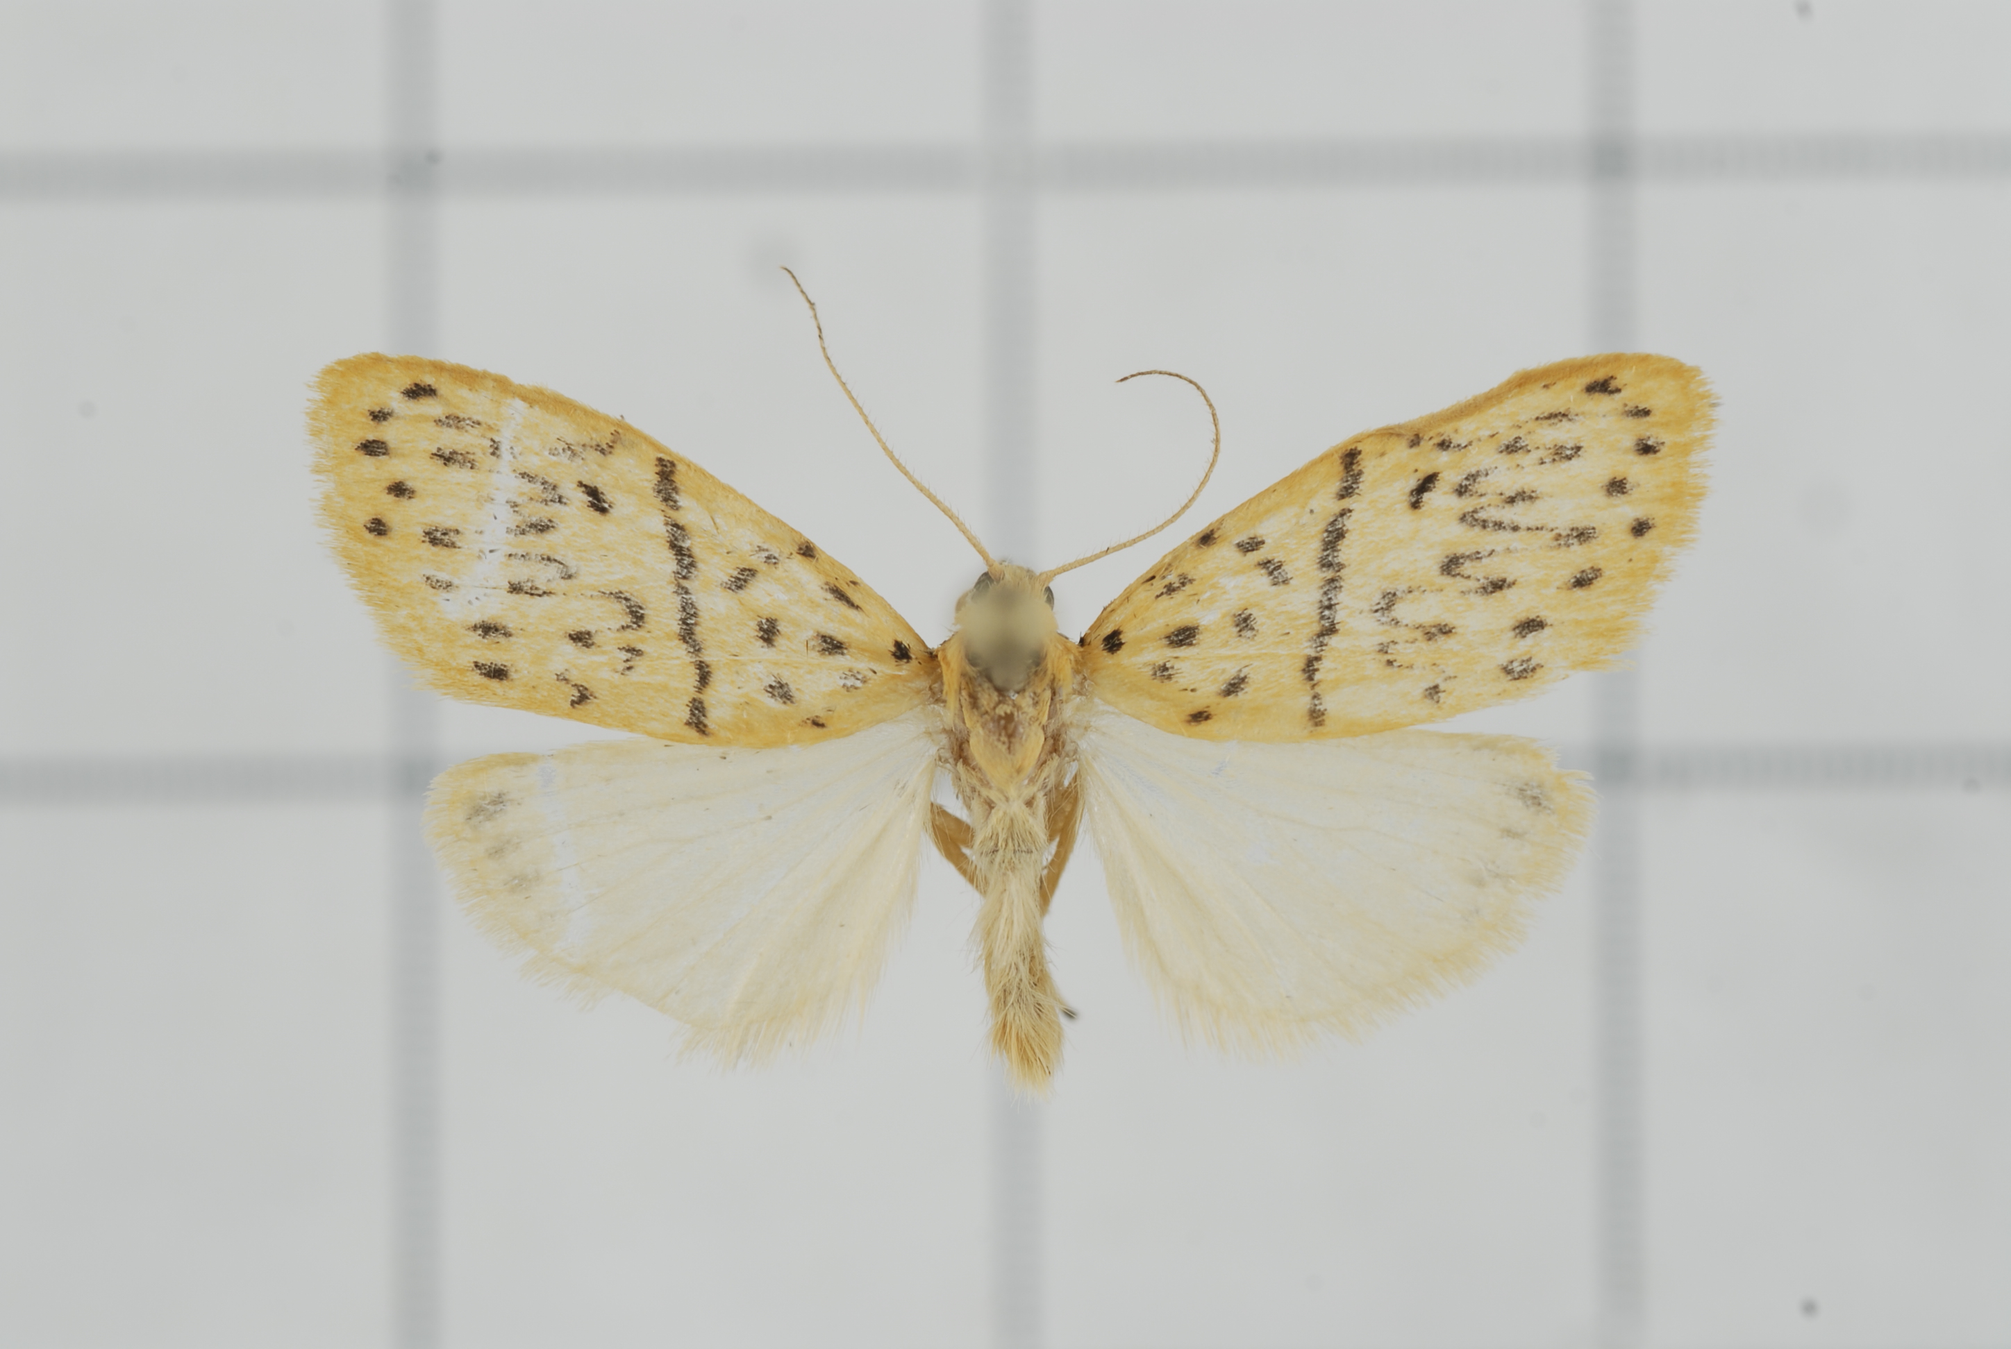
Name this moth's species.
Huangilene alikangiae alikangiae
